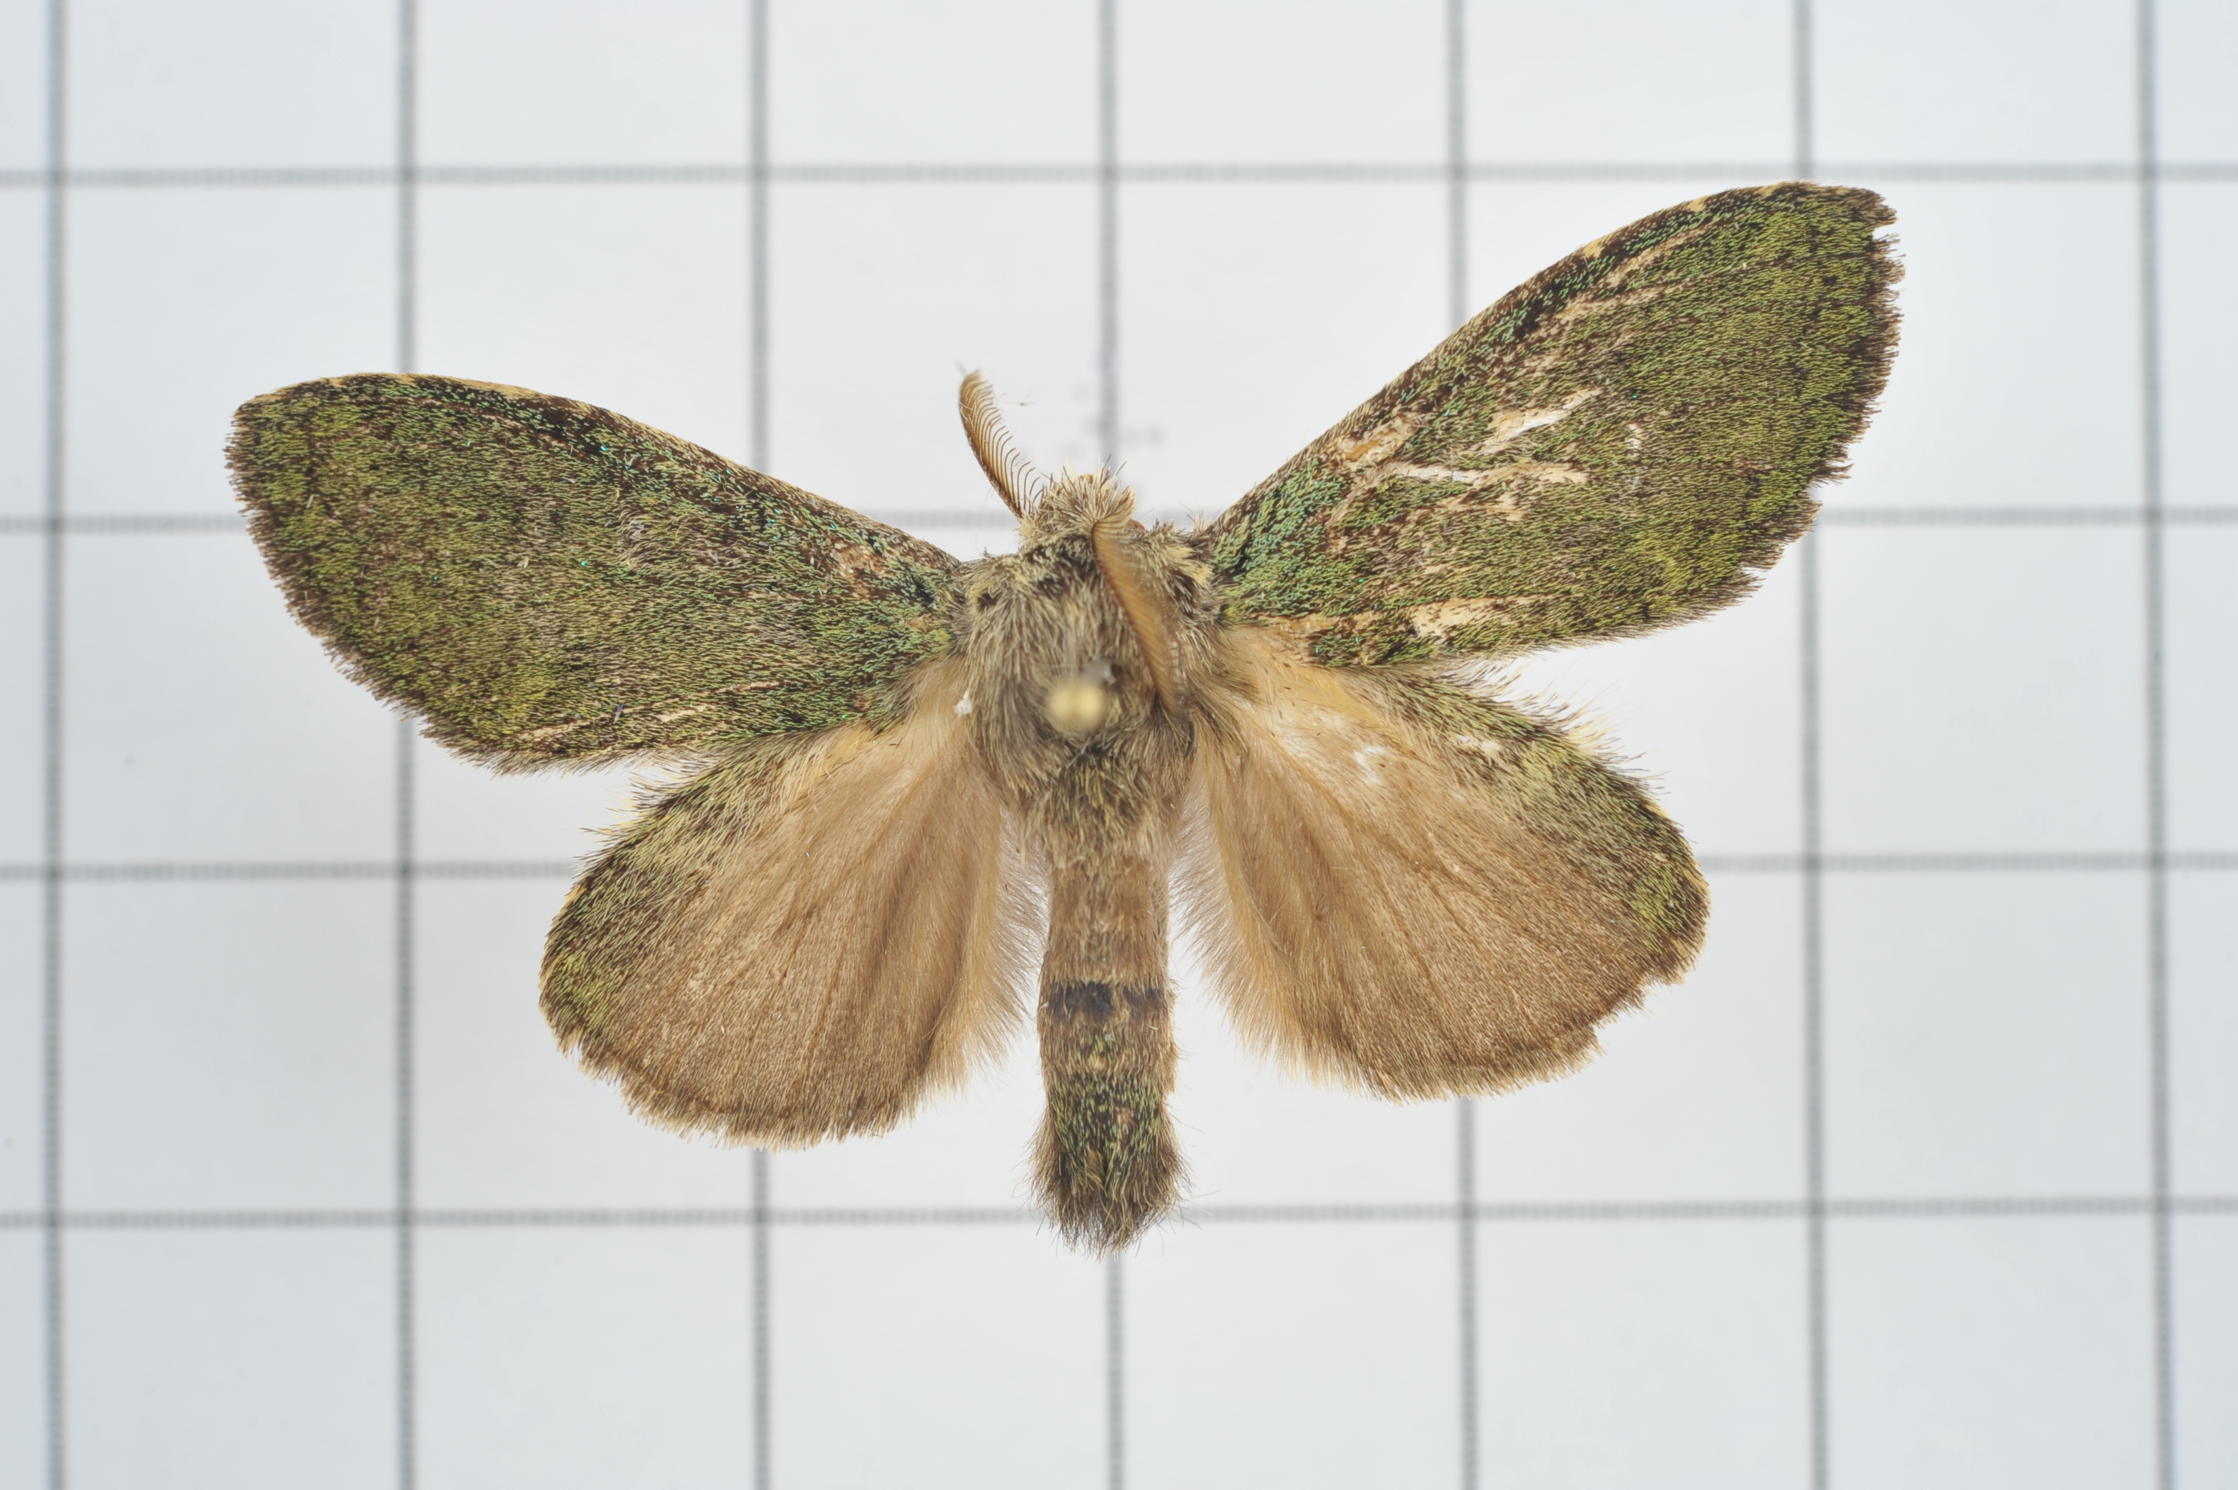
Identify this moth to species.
Syntypistis cyanea cyanea
